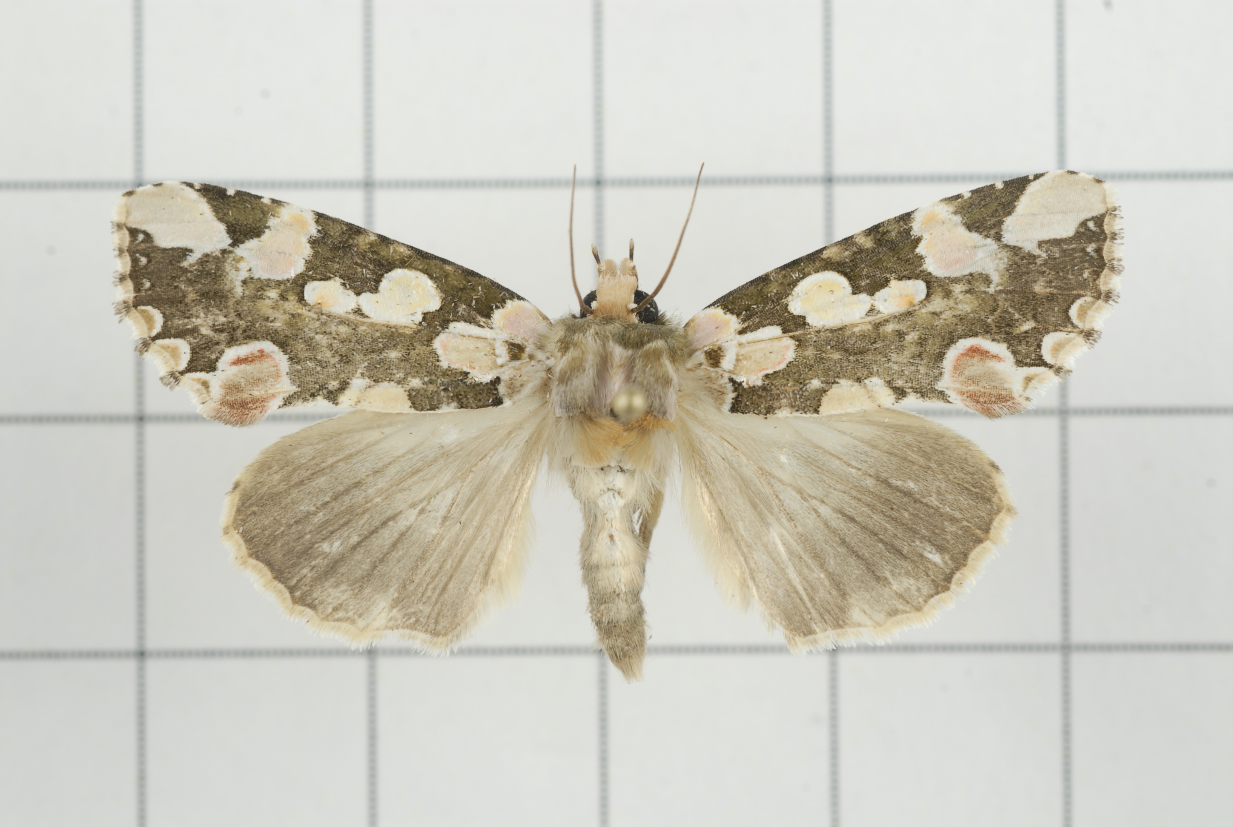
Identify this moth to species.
Horithyatira decorata takamukui
